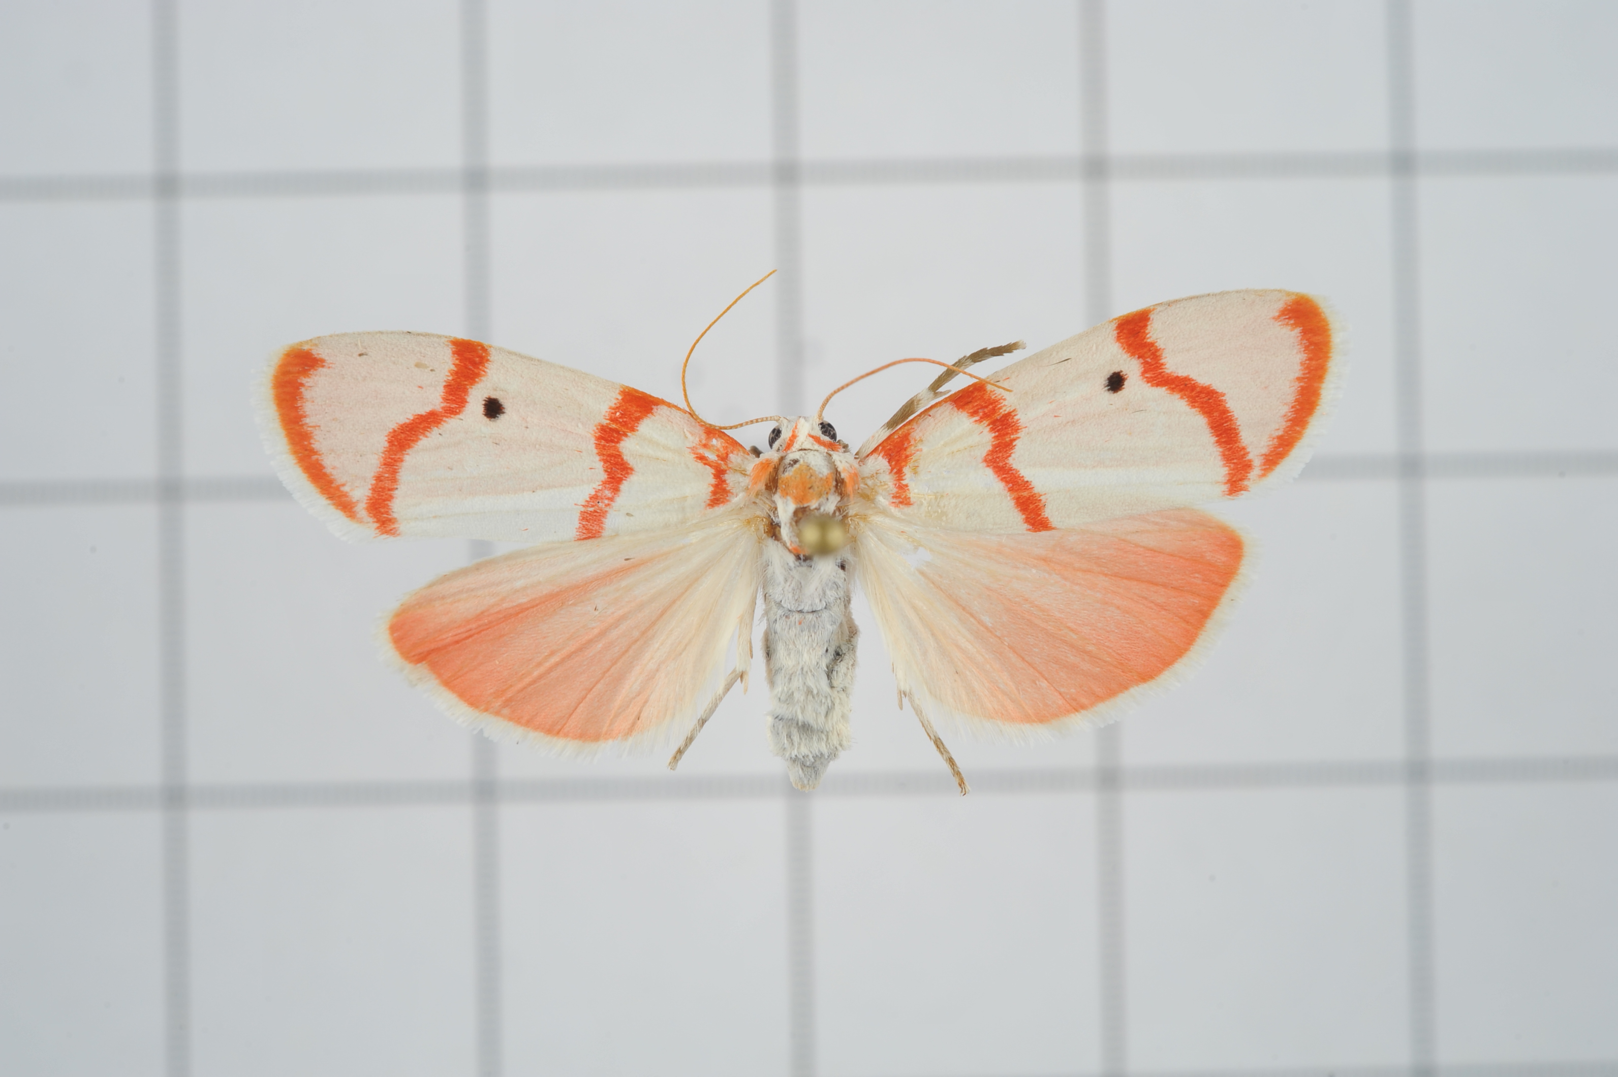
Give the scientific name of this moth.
Cyana hamata hamata
